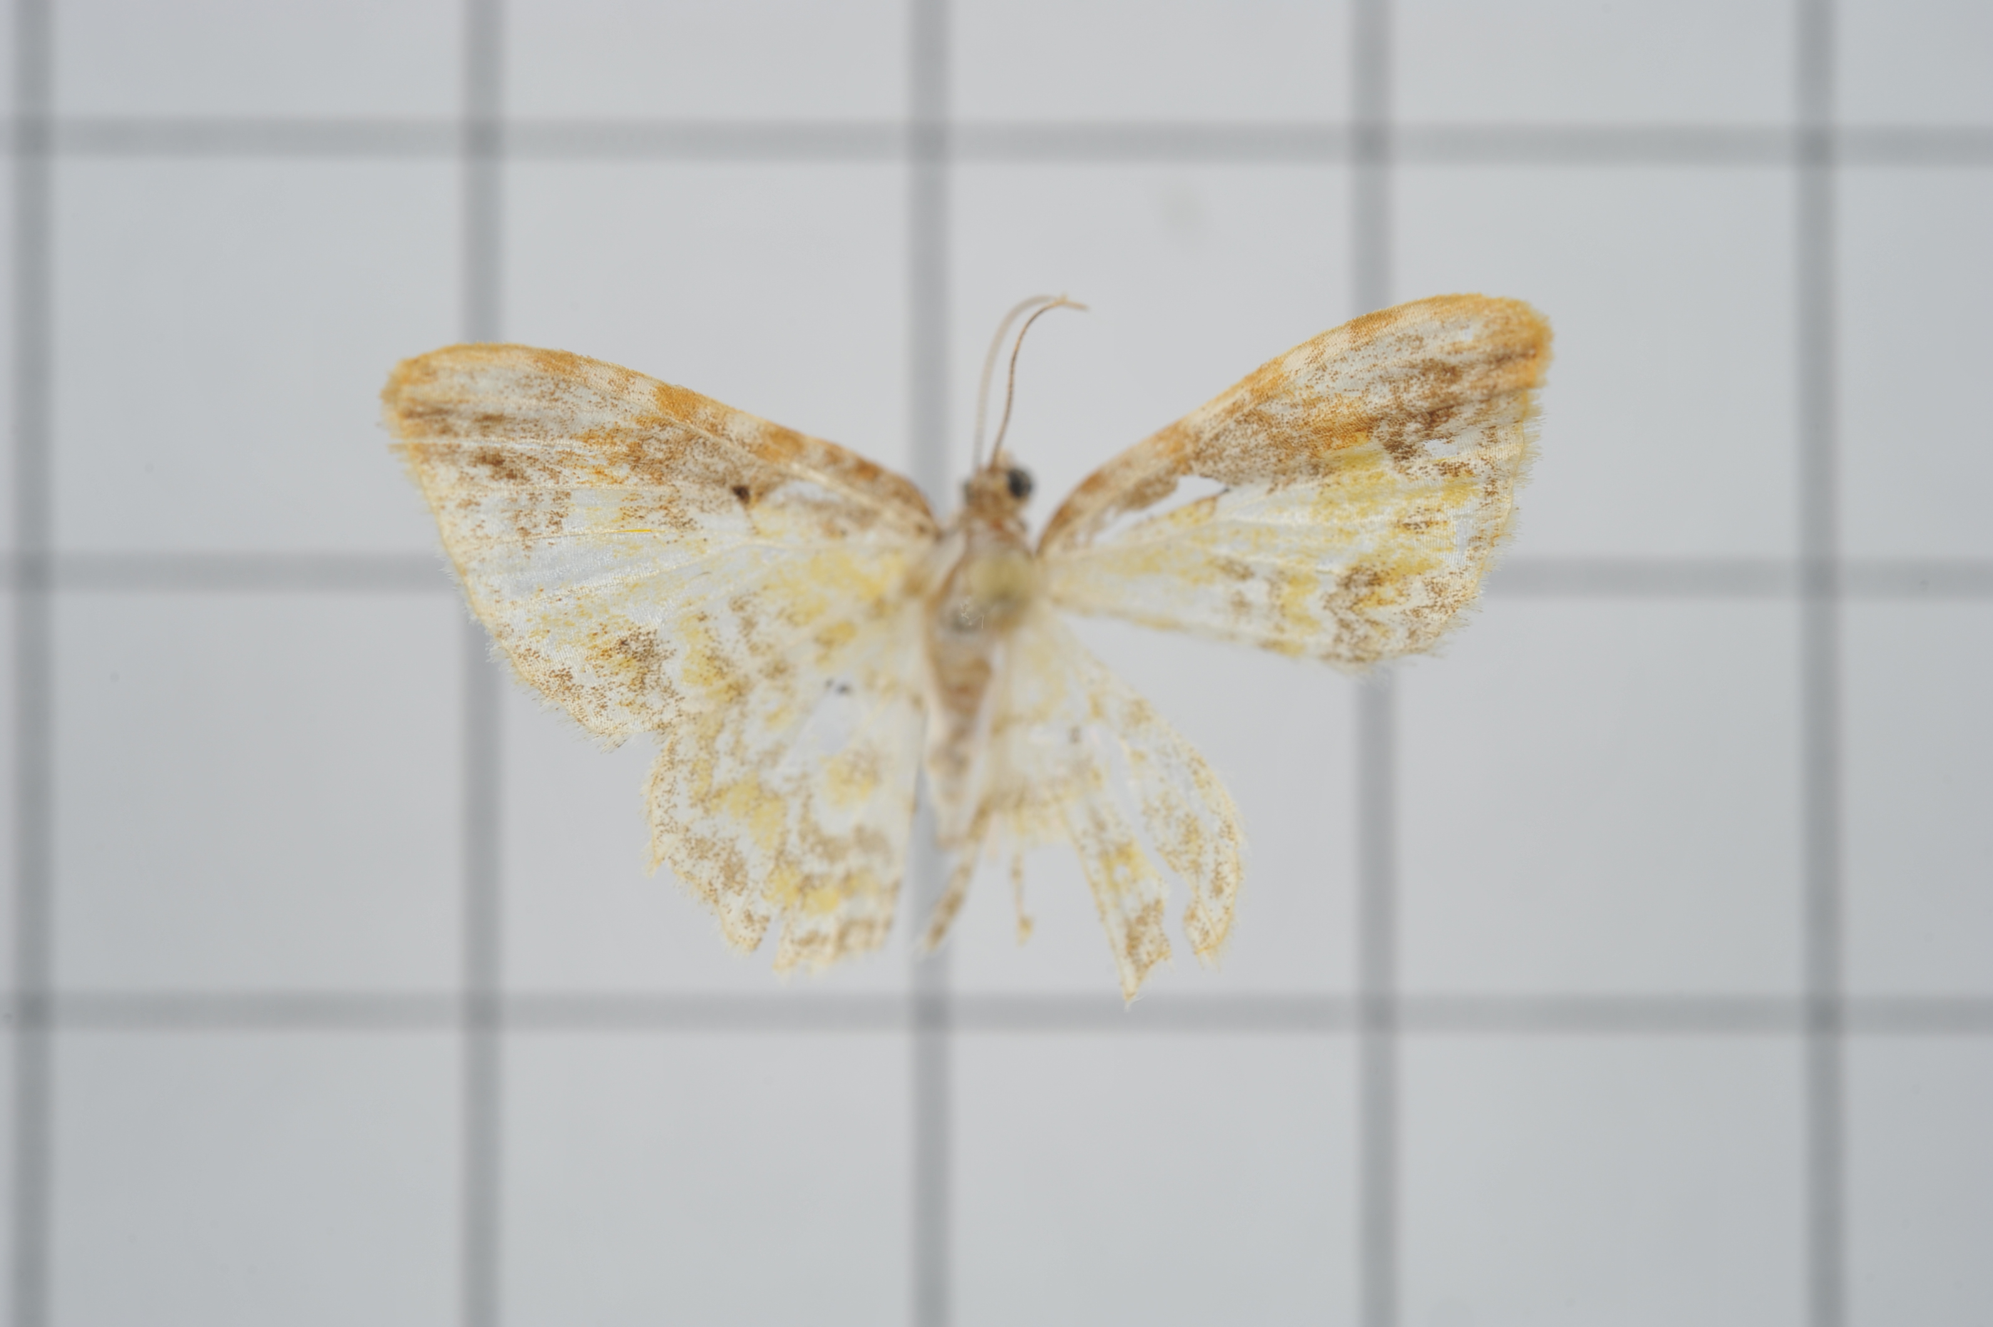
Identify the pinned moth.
Acolutha pictaria imbecilla
